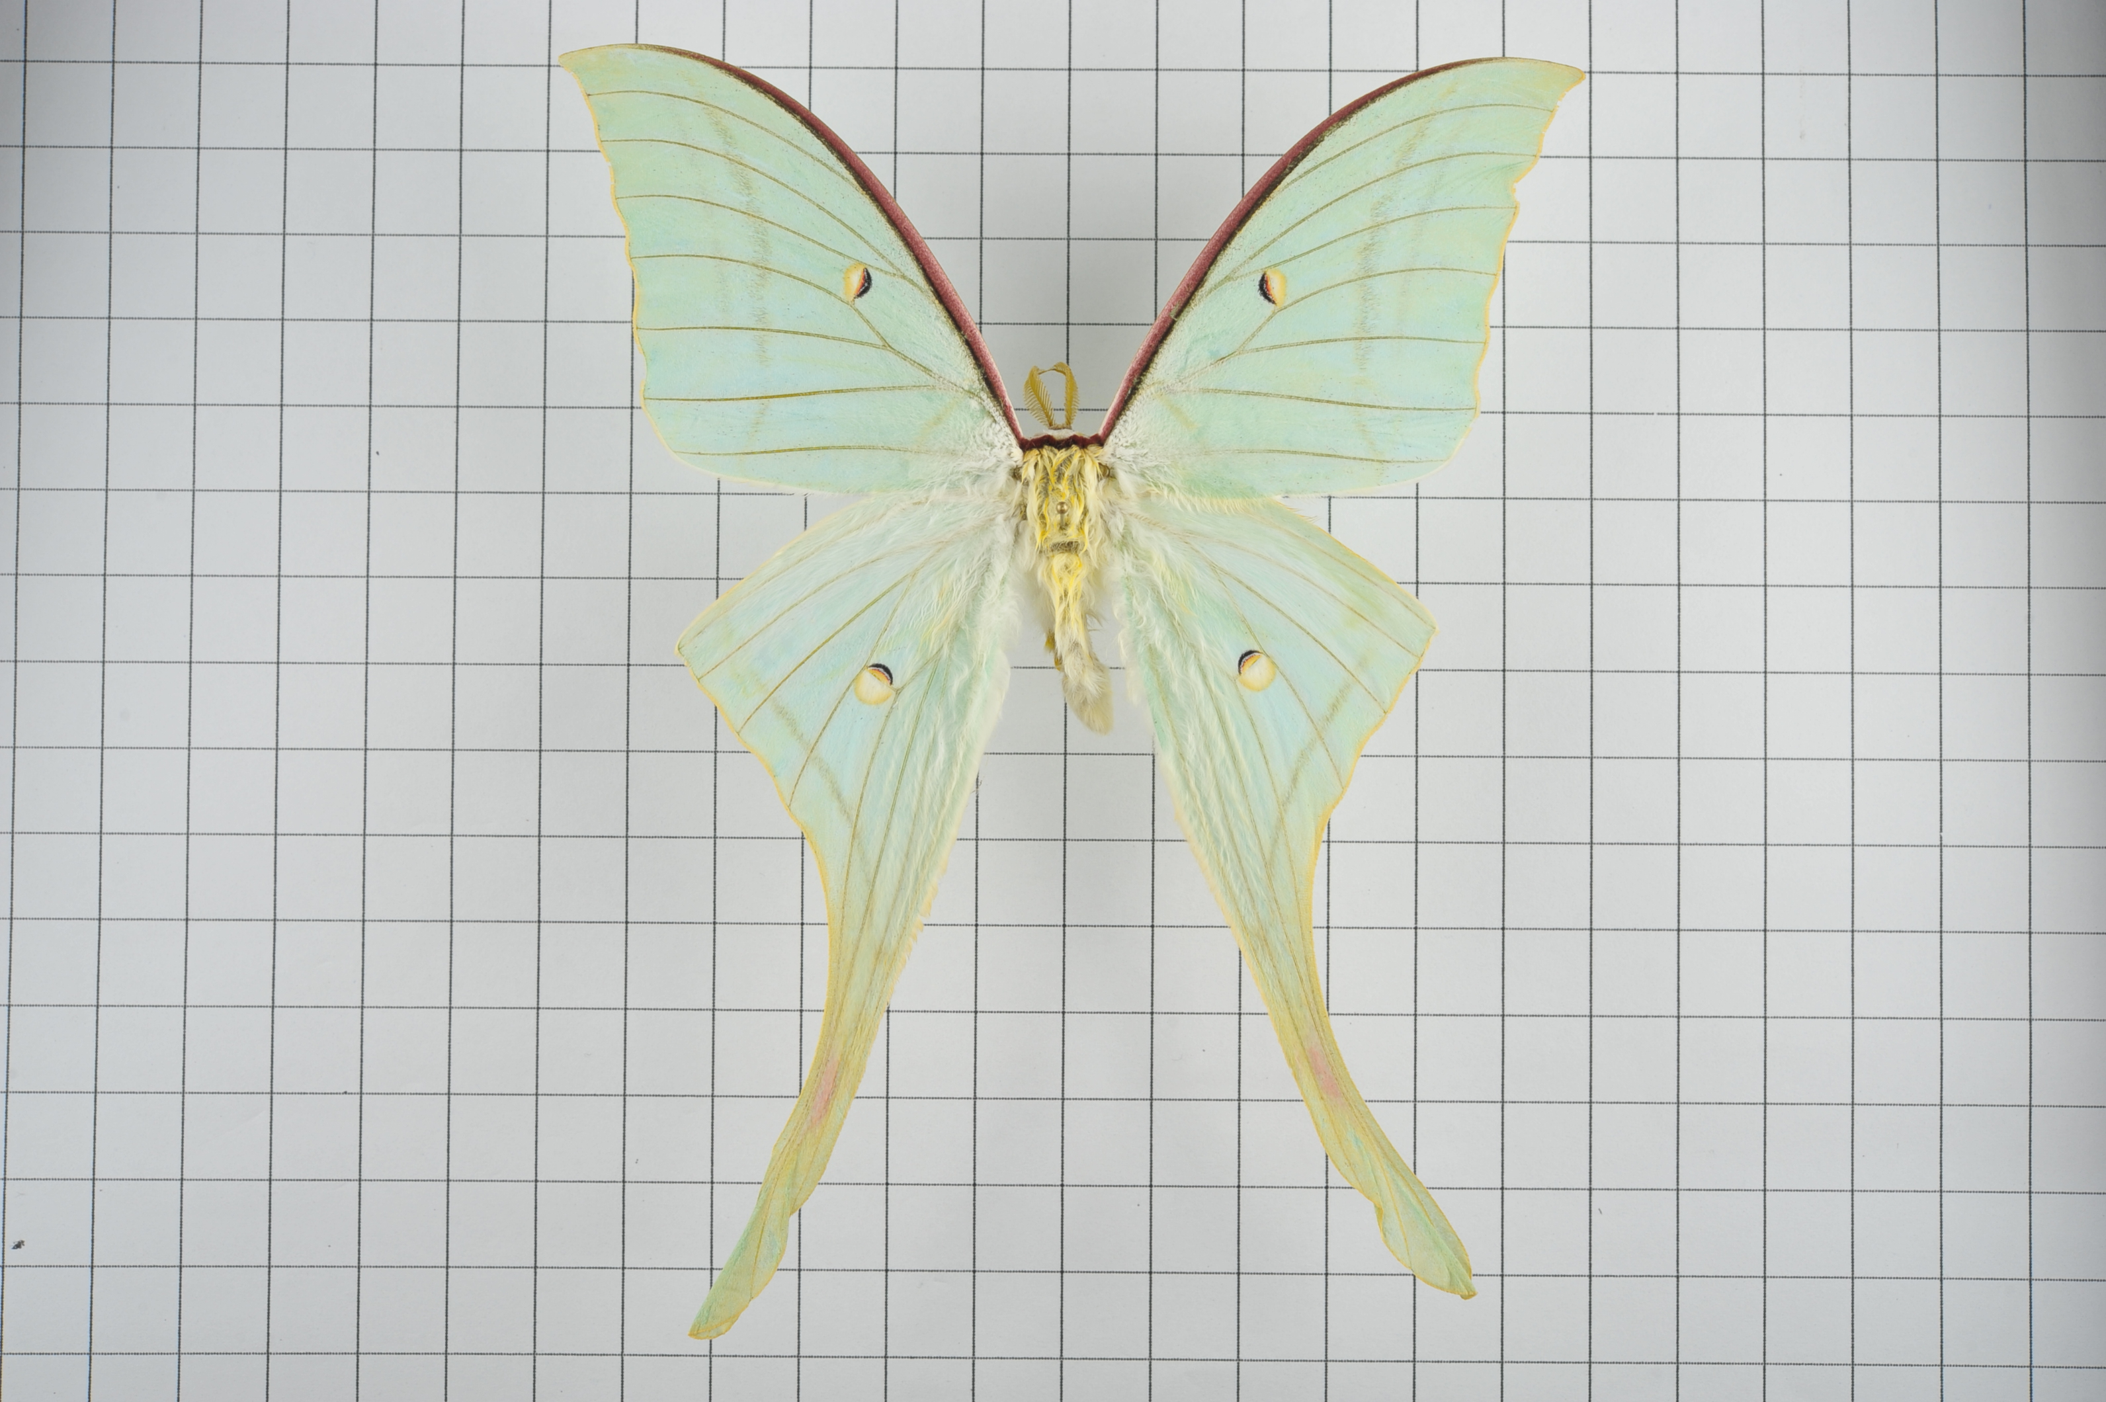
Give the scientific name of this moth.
Actias ningpoana ningtaiwana
